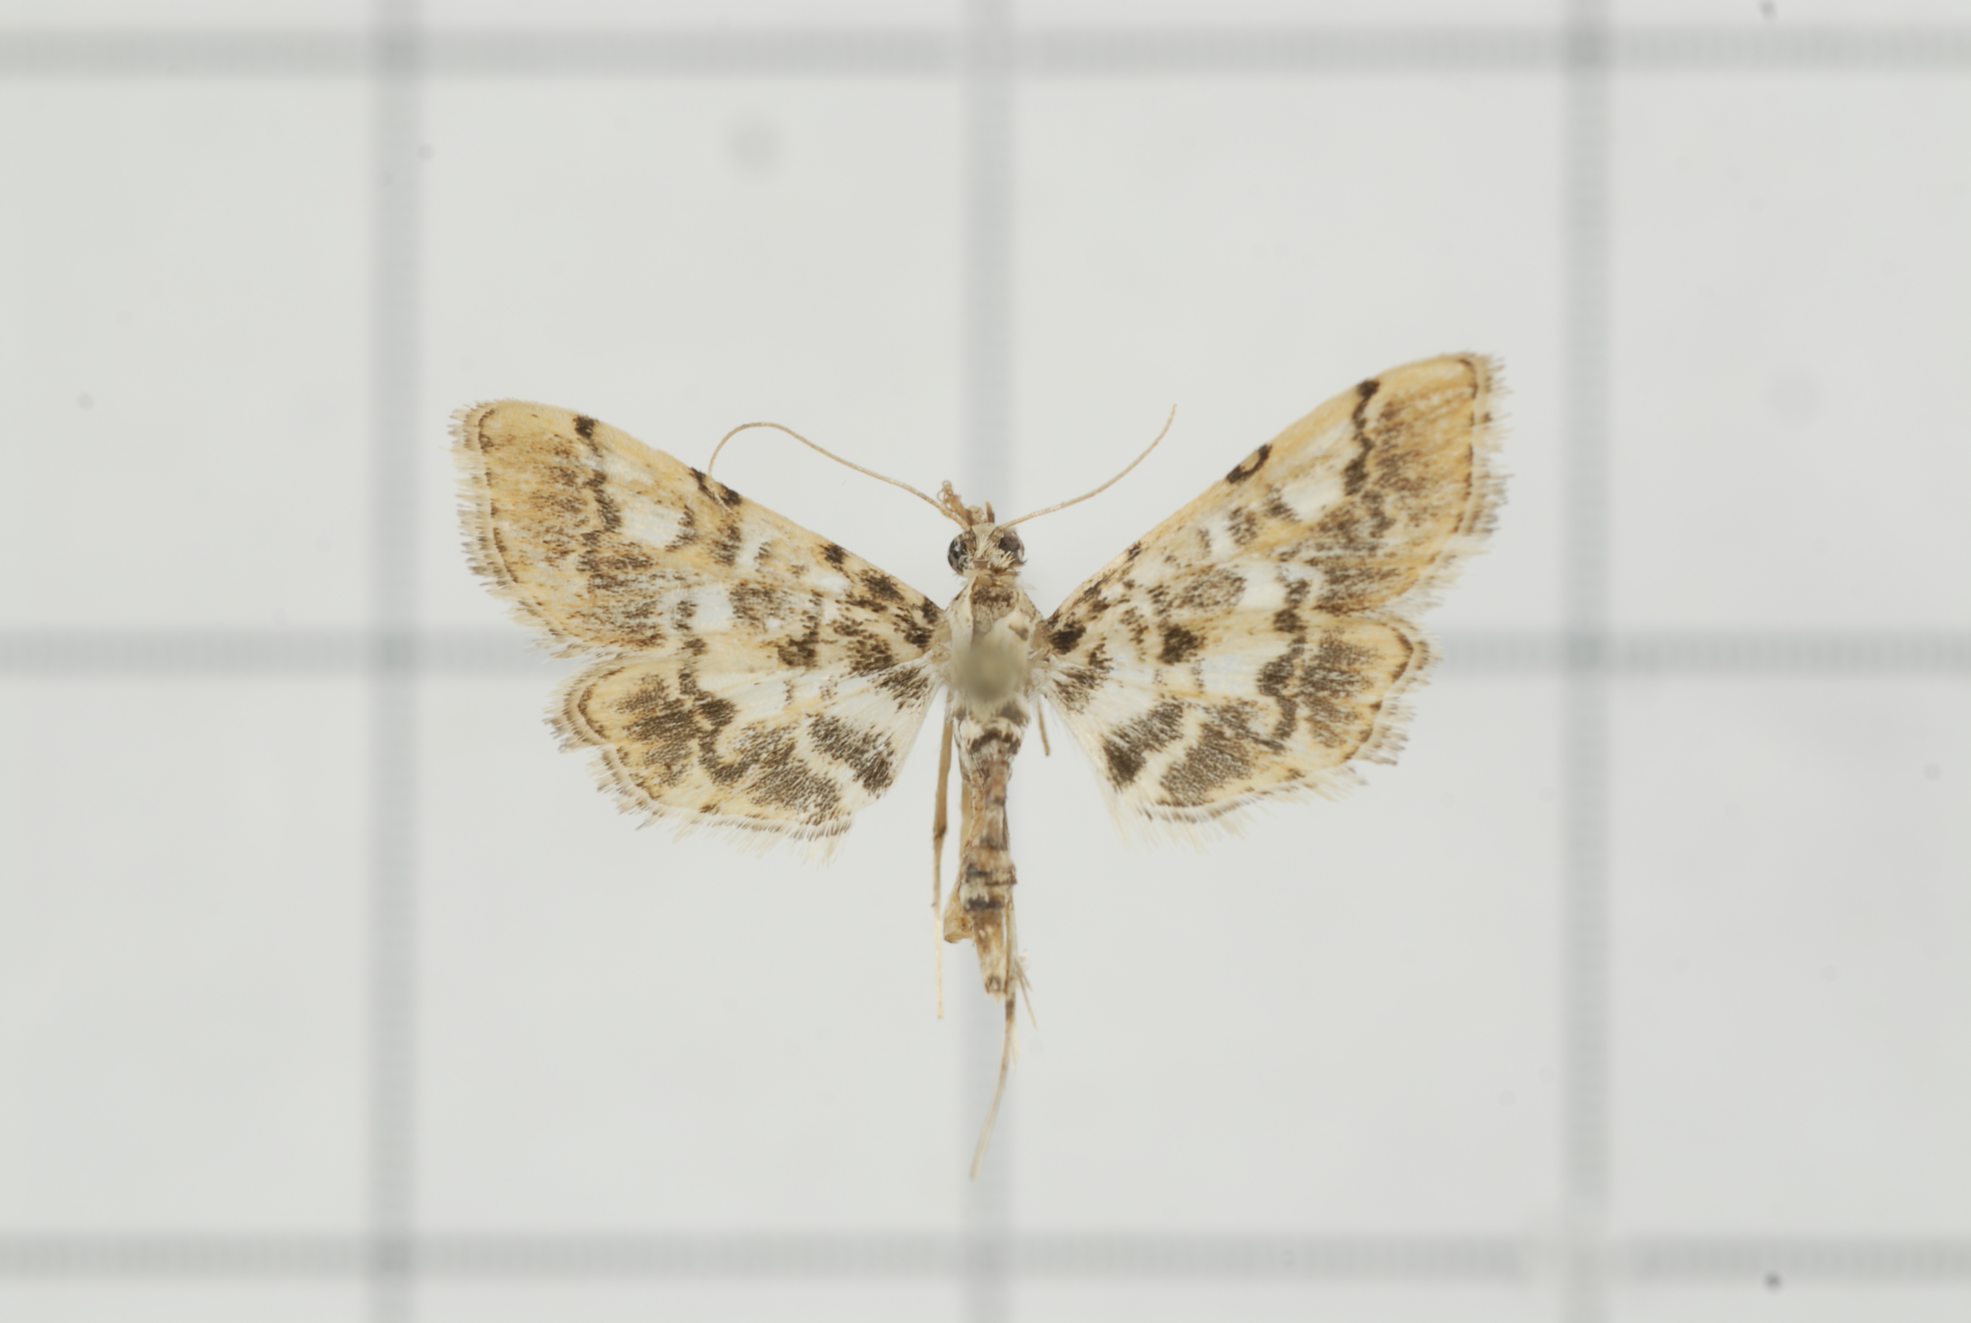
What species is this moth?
Lamprosema commixta
